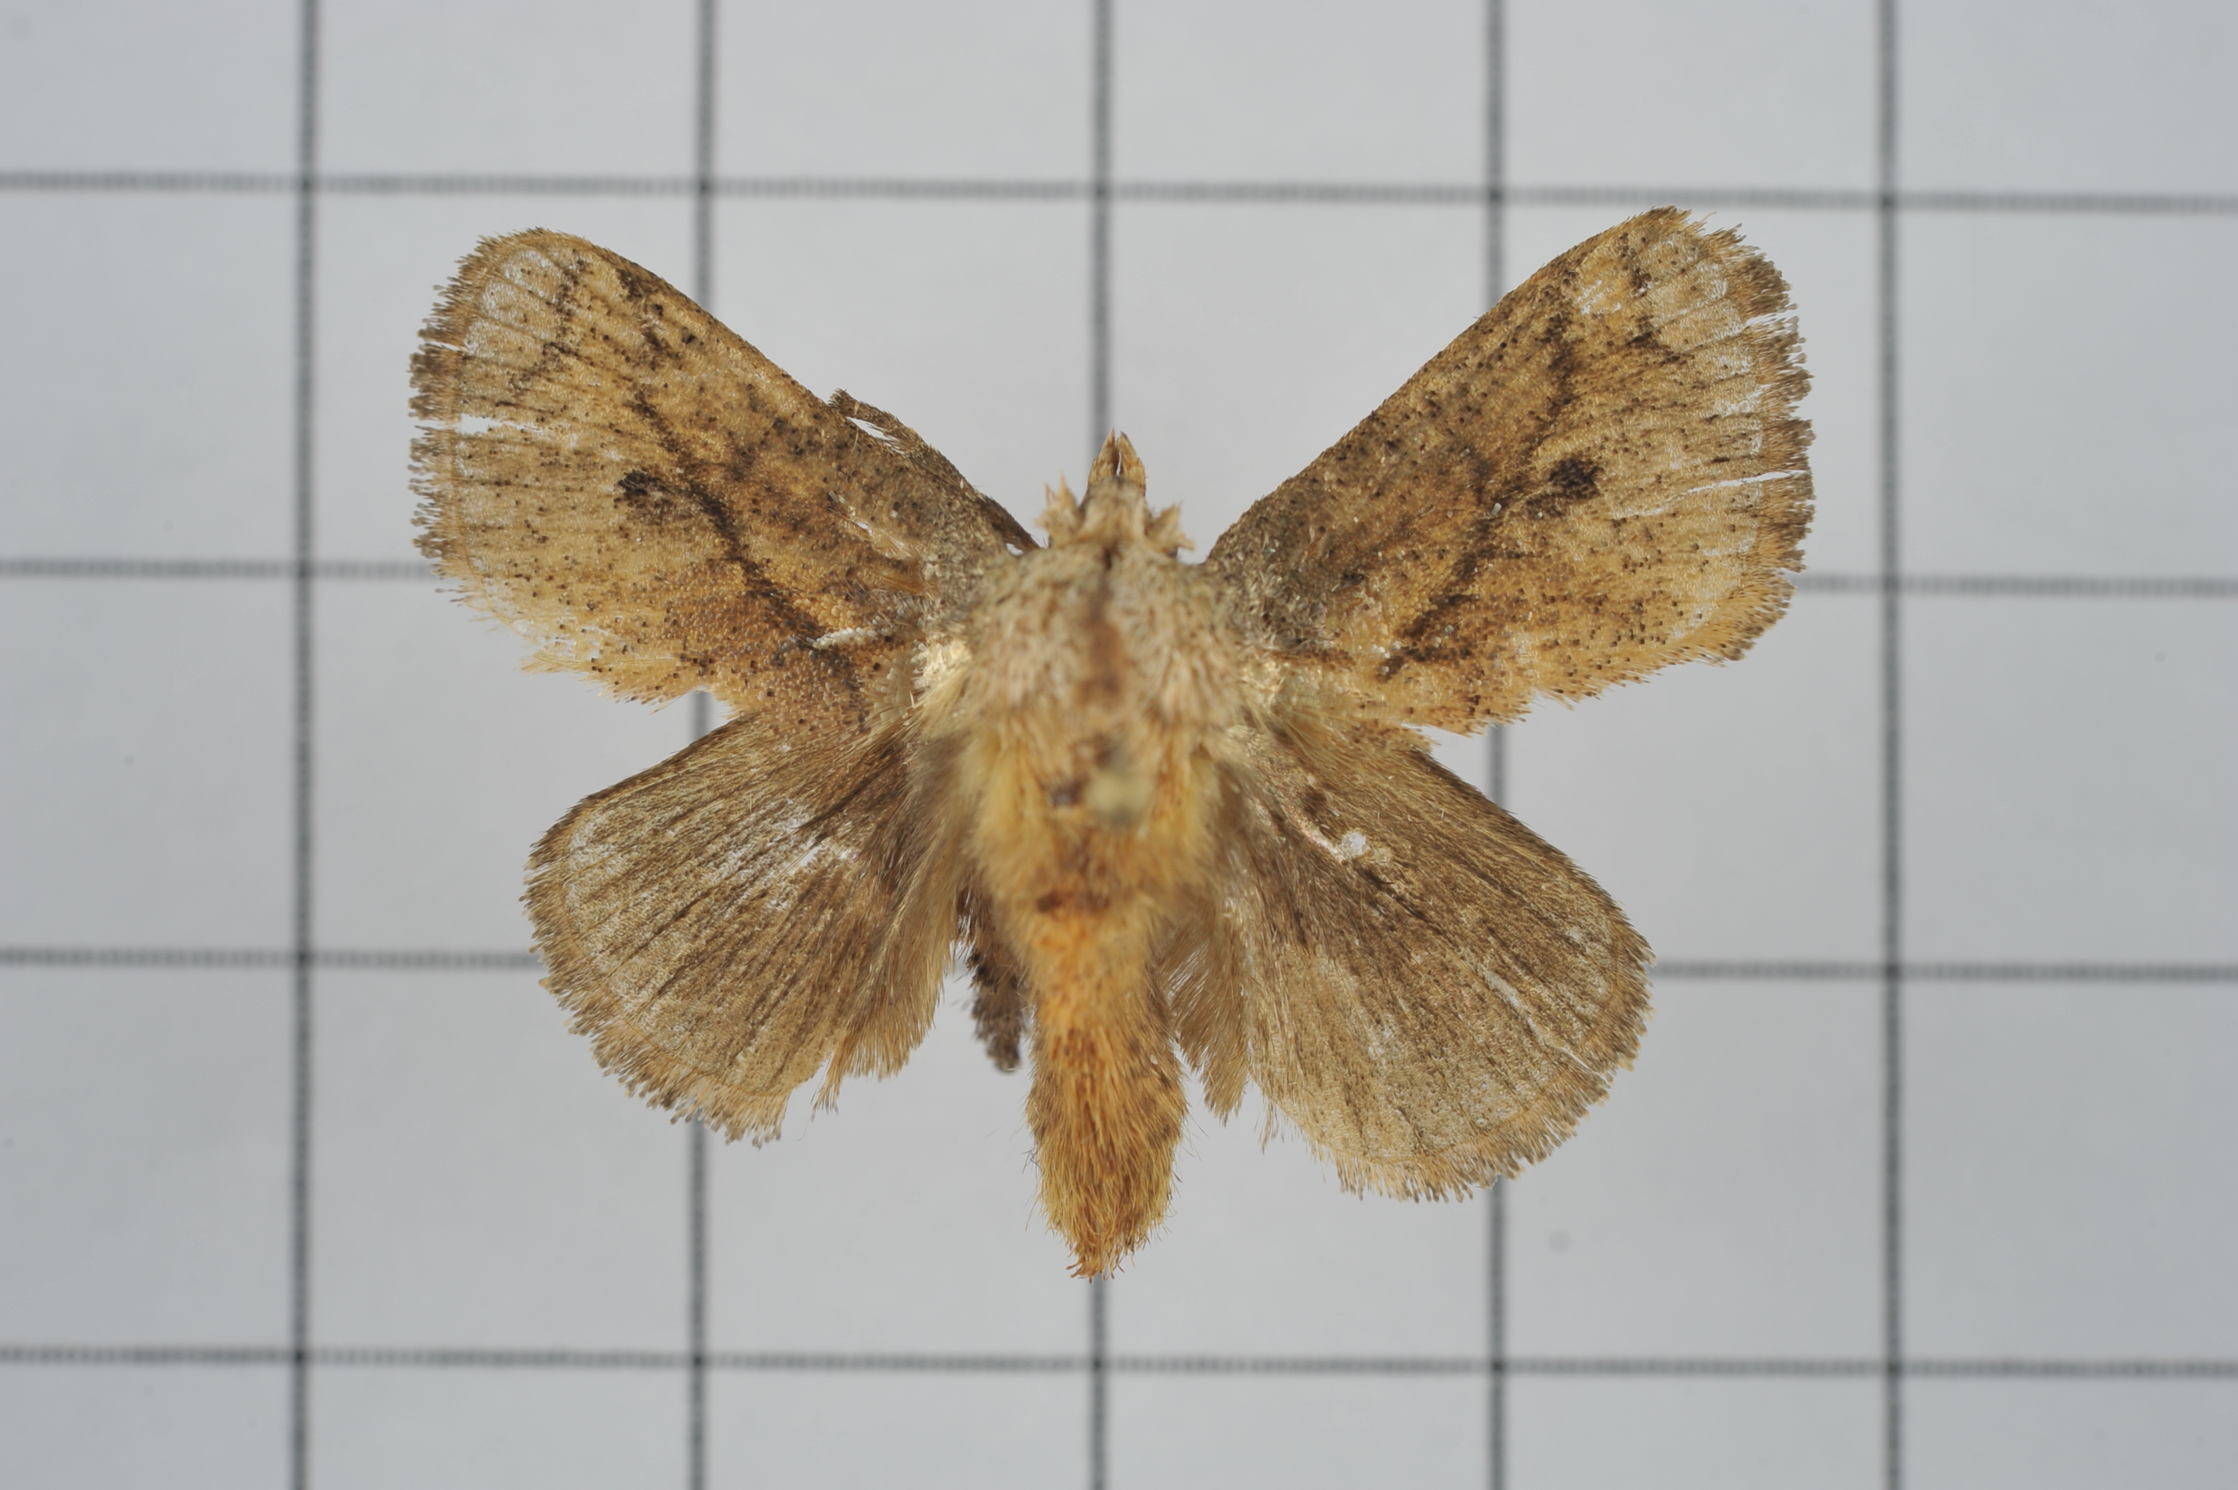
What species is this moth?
Susica sinensis
